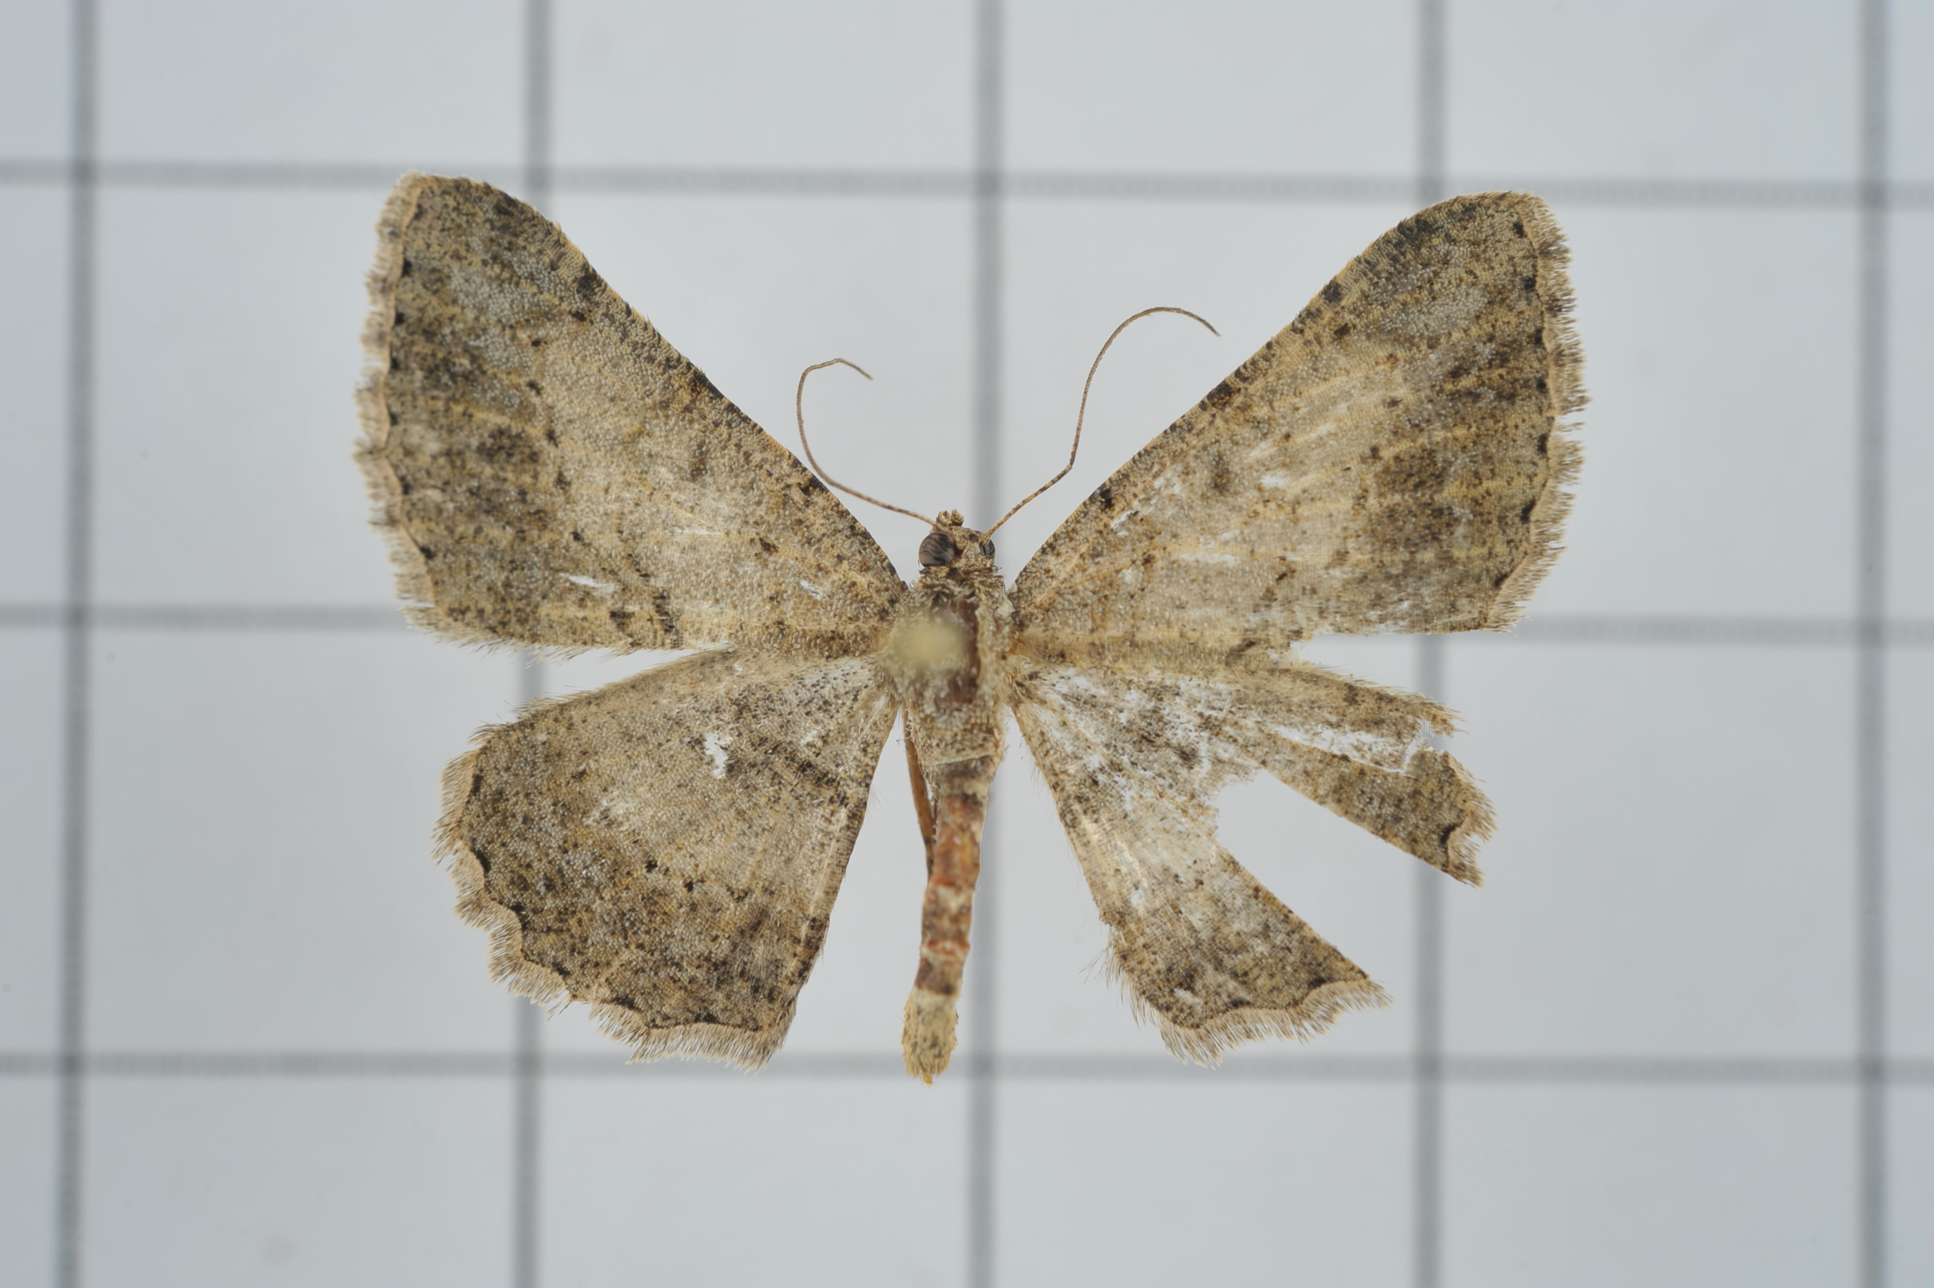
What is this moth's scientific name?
Psilalcis breta rantaizana
